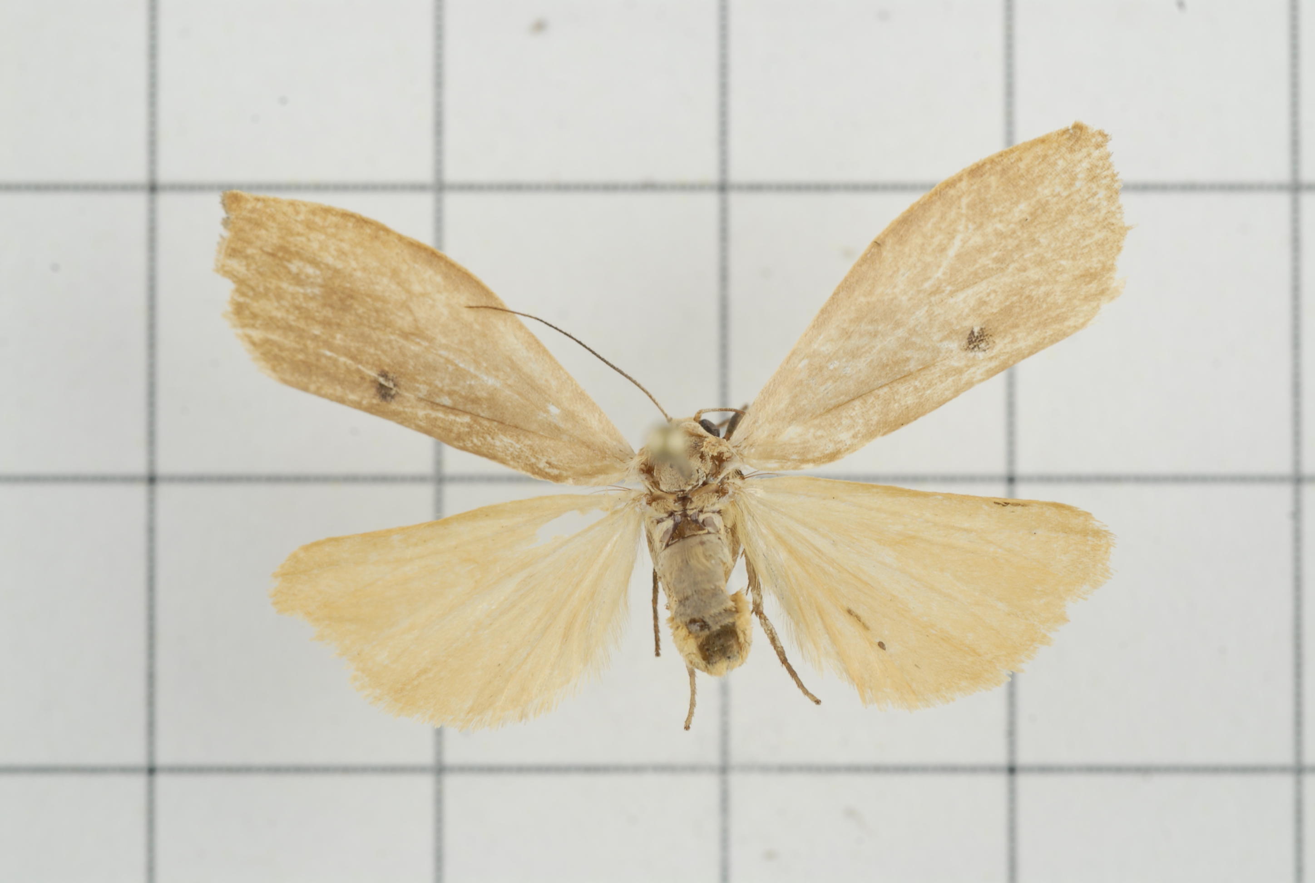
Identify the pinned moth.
Manulea postmaculosa
